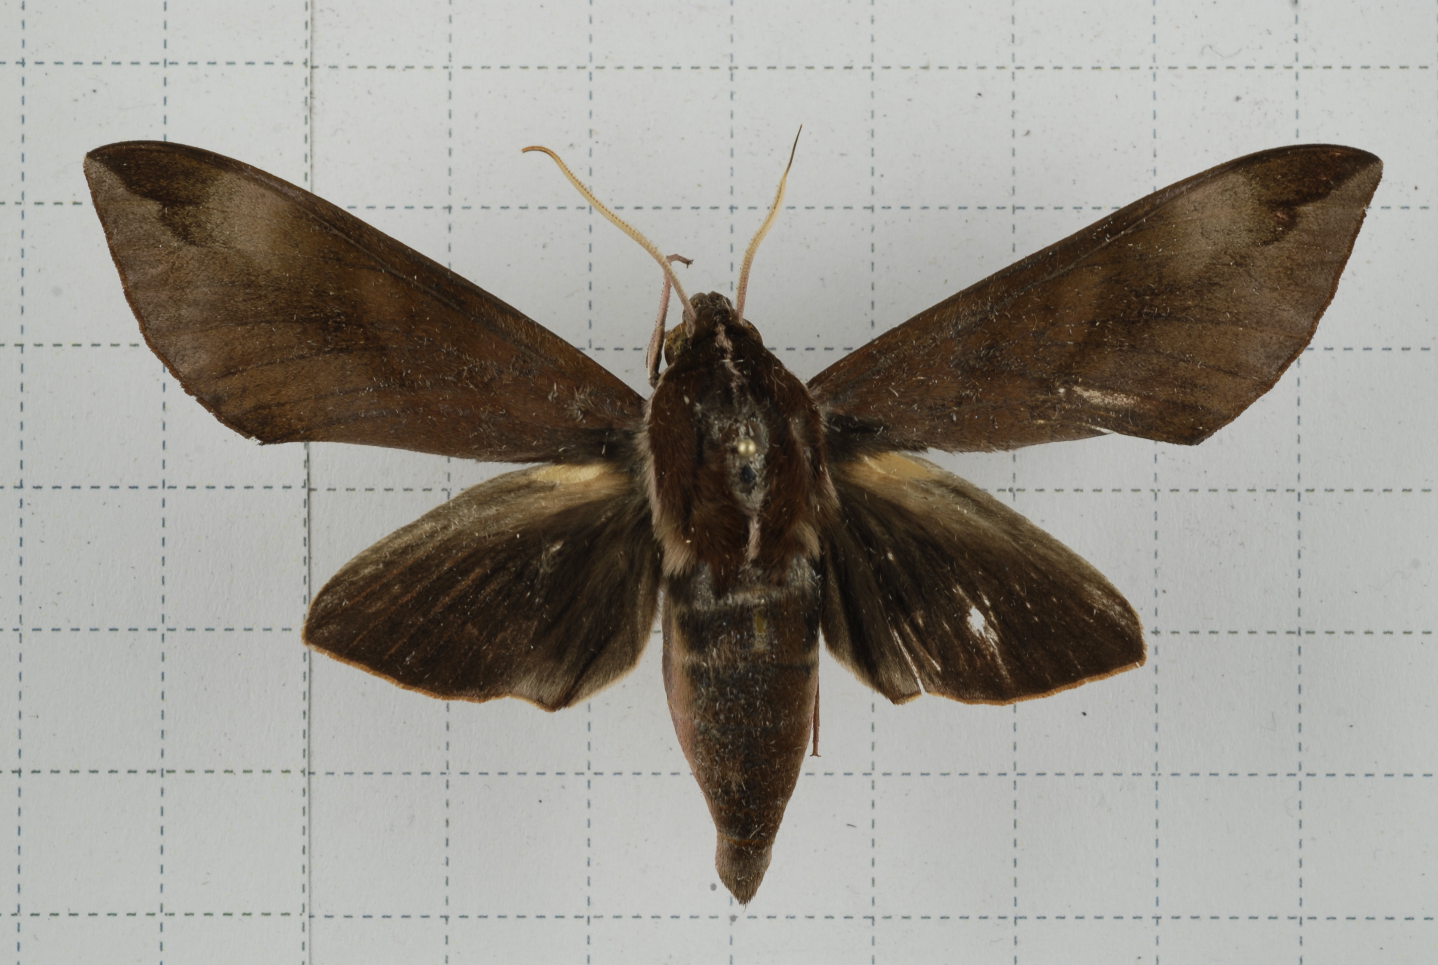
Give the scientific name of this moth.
Ampelophaga rubiginosa myosotis
